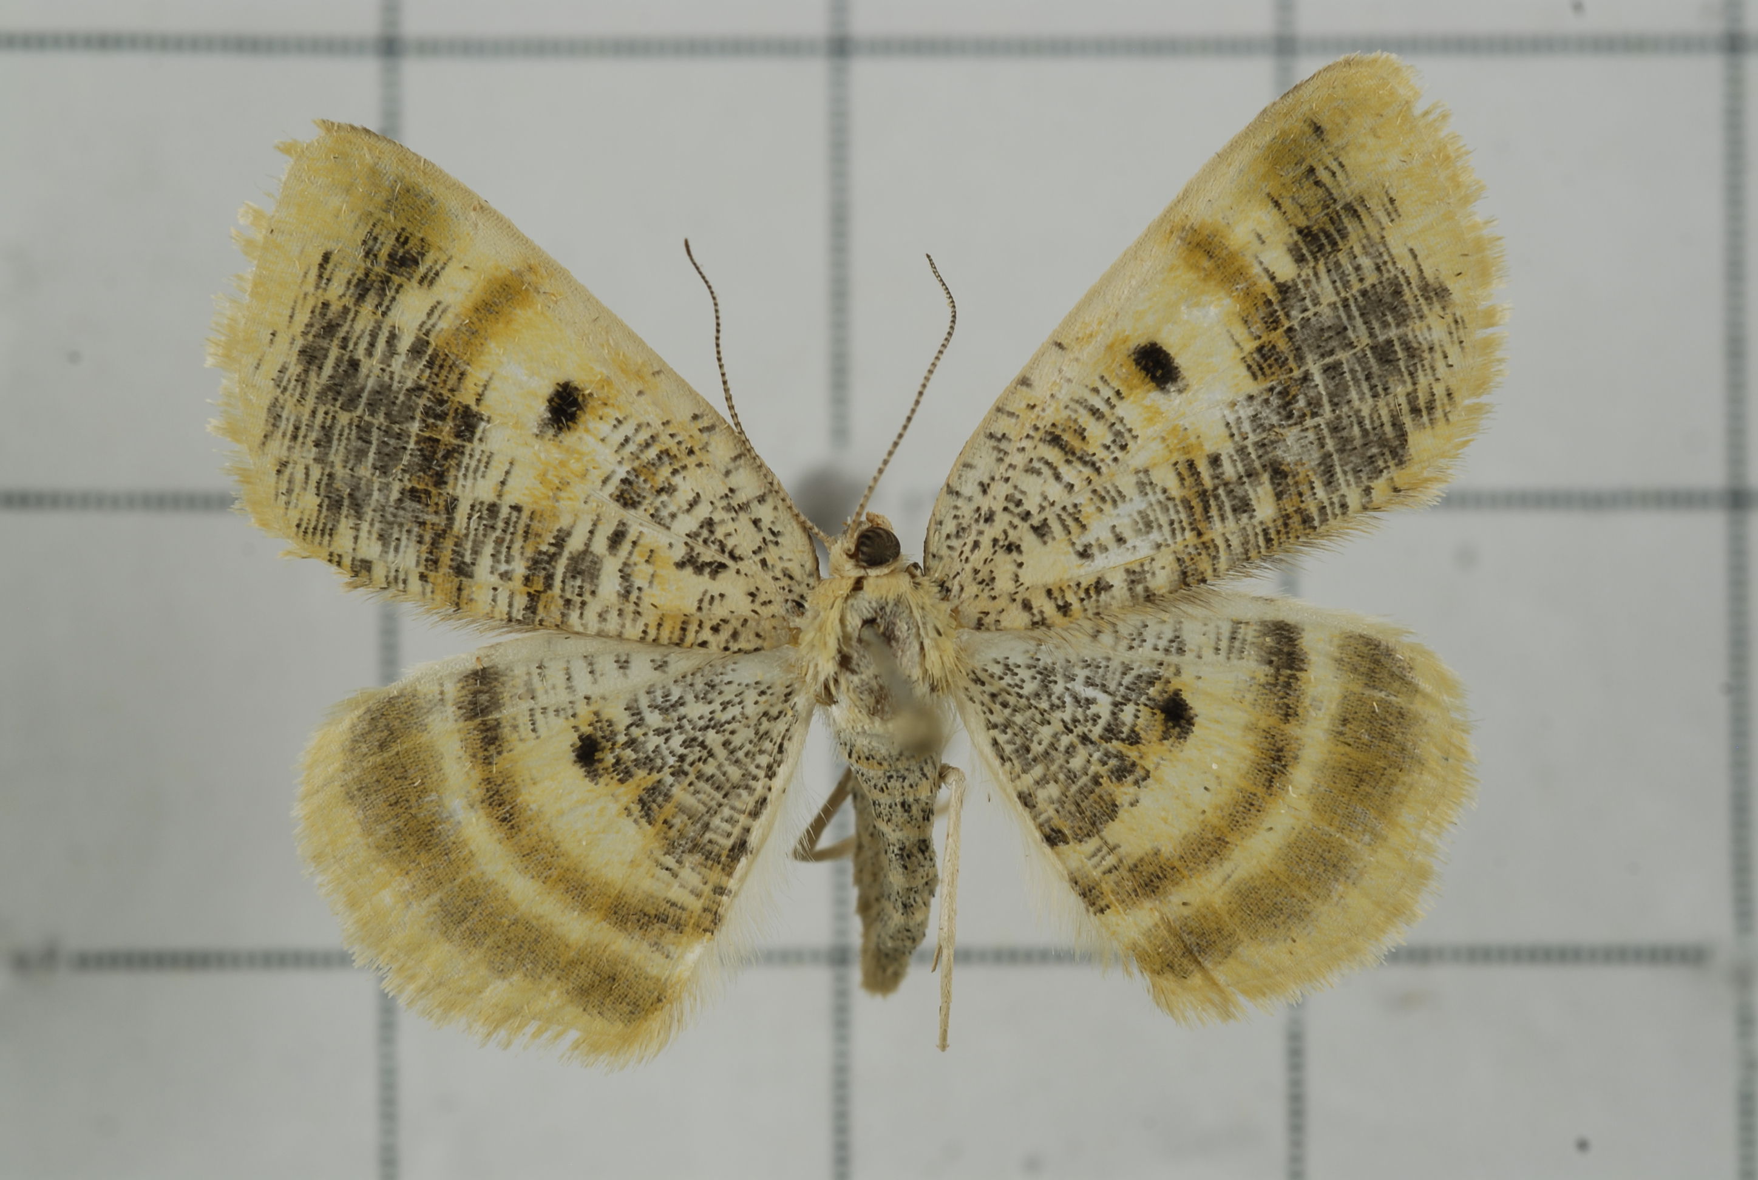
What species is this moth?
Euchristophia cumulata meridionalis
